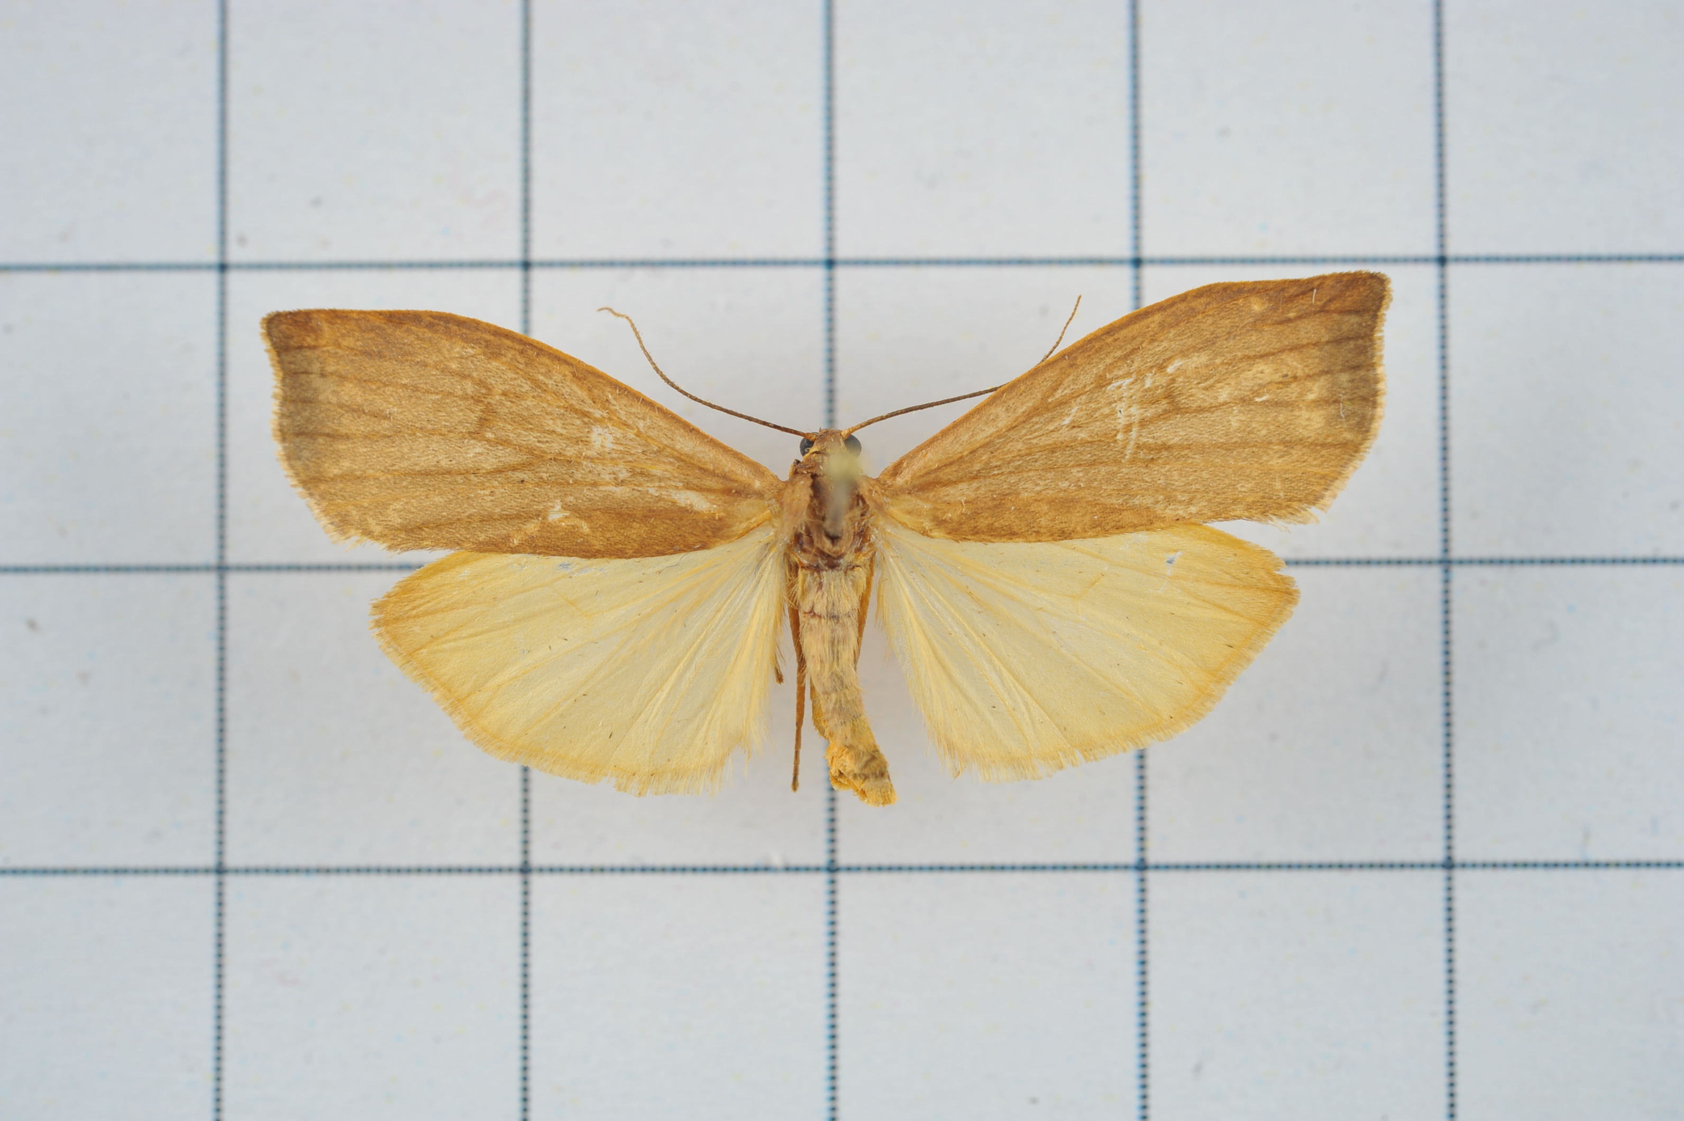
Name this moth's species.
Nishada formosibia
